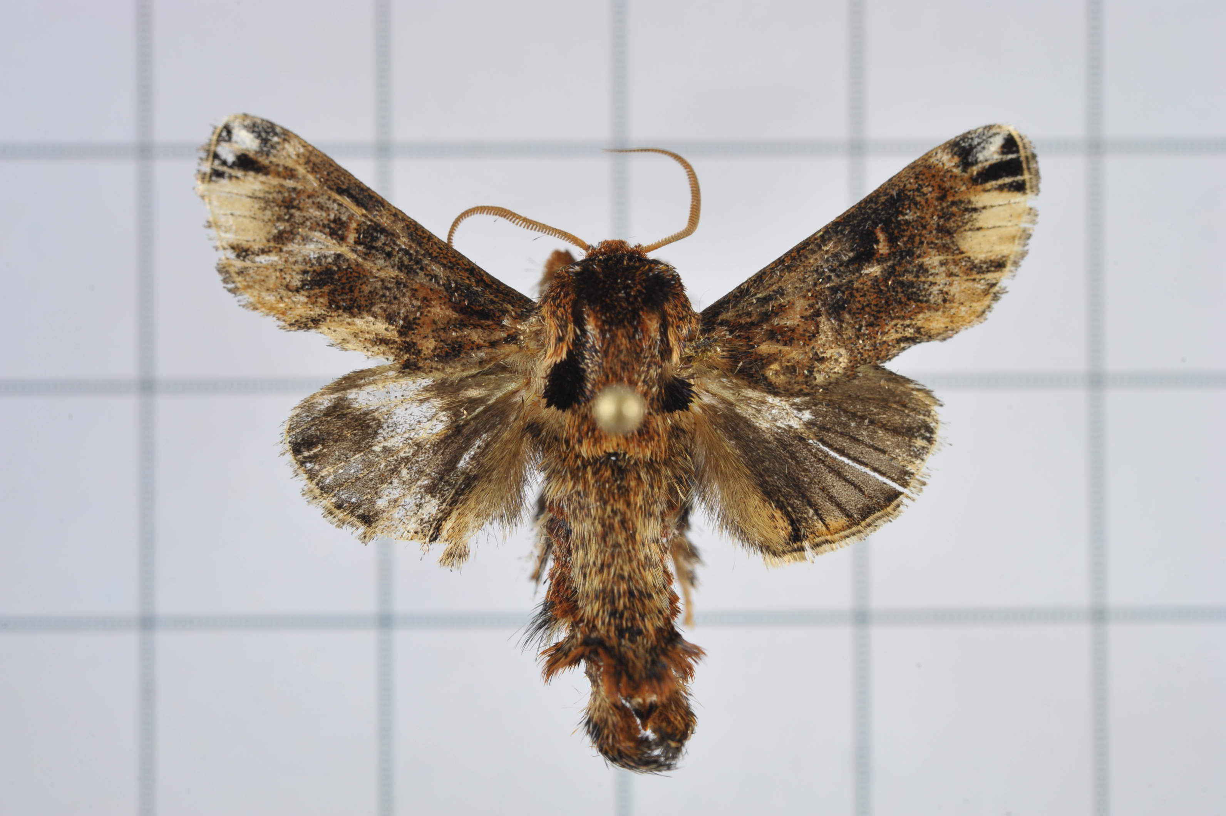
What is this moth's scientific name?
Belippa horrida
